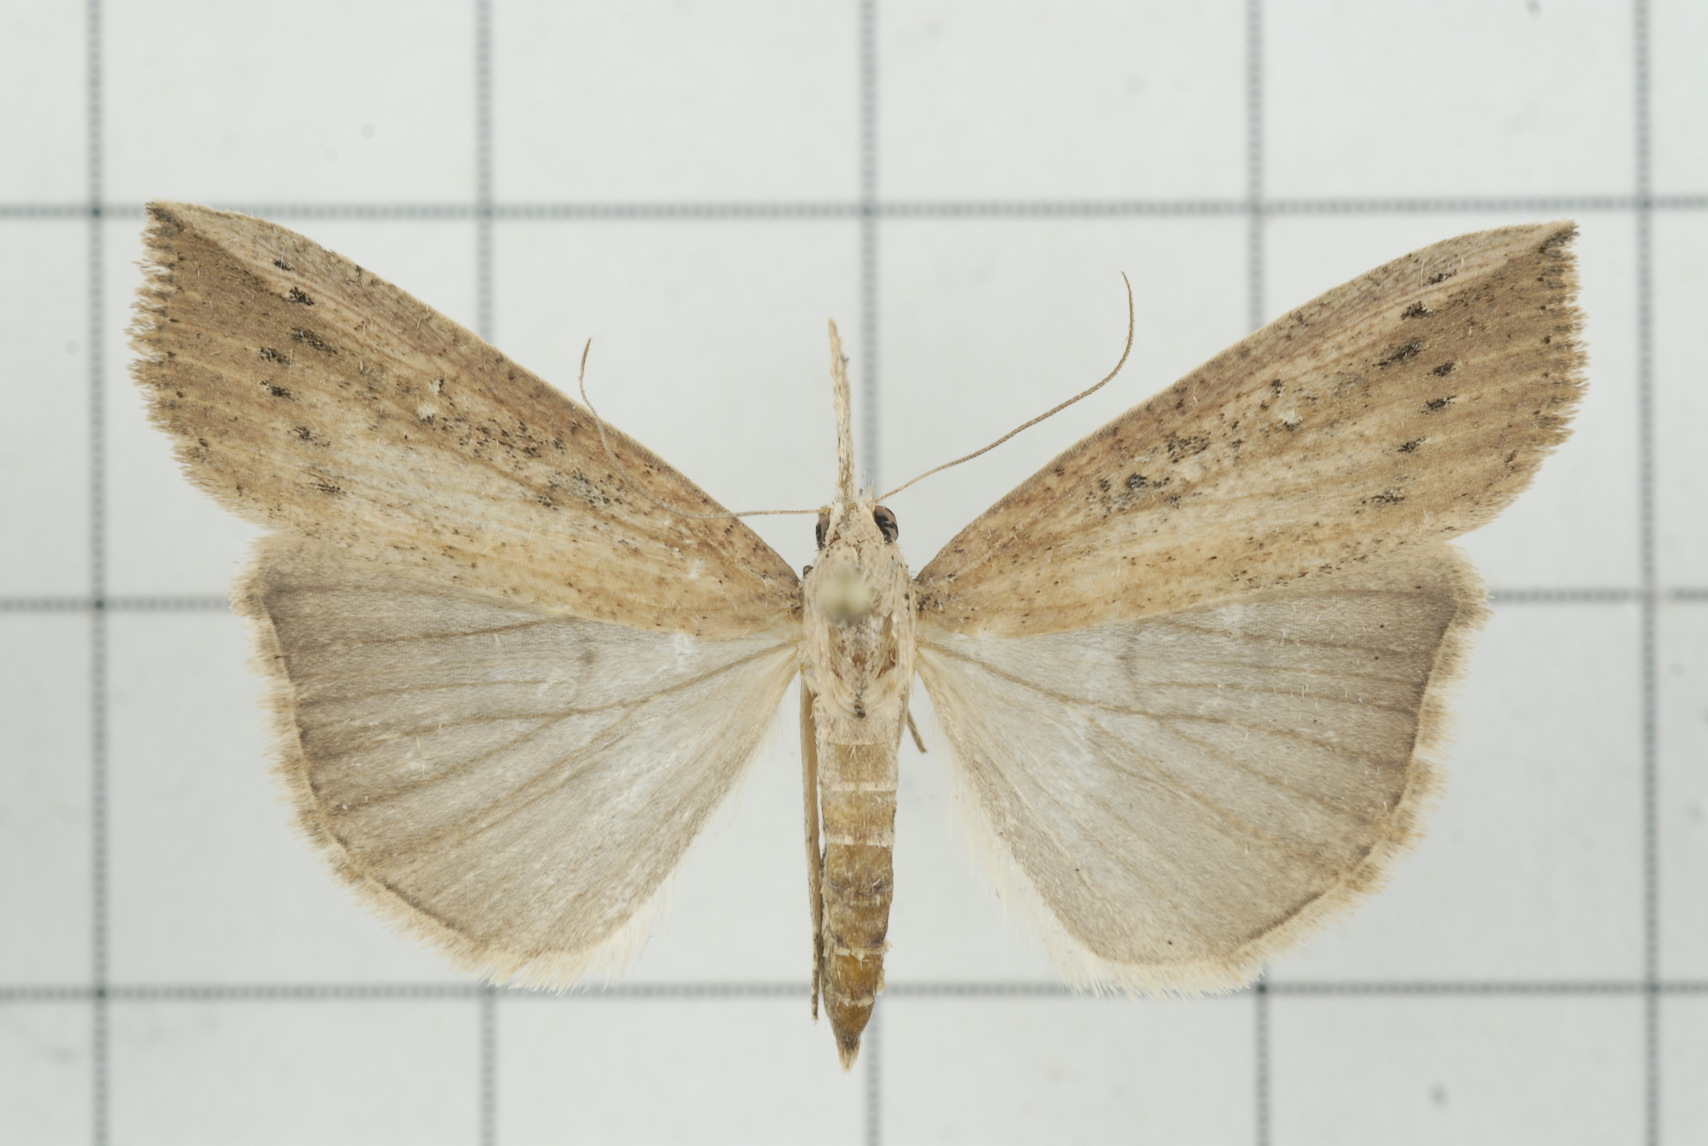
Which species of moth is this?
Hypena longipennis
